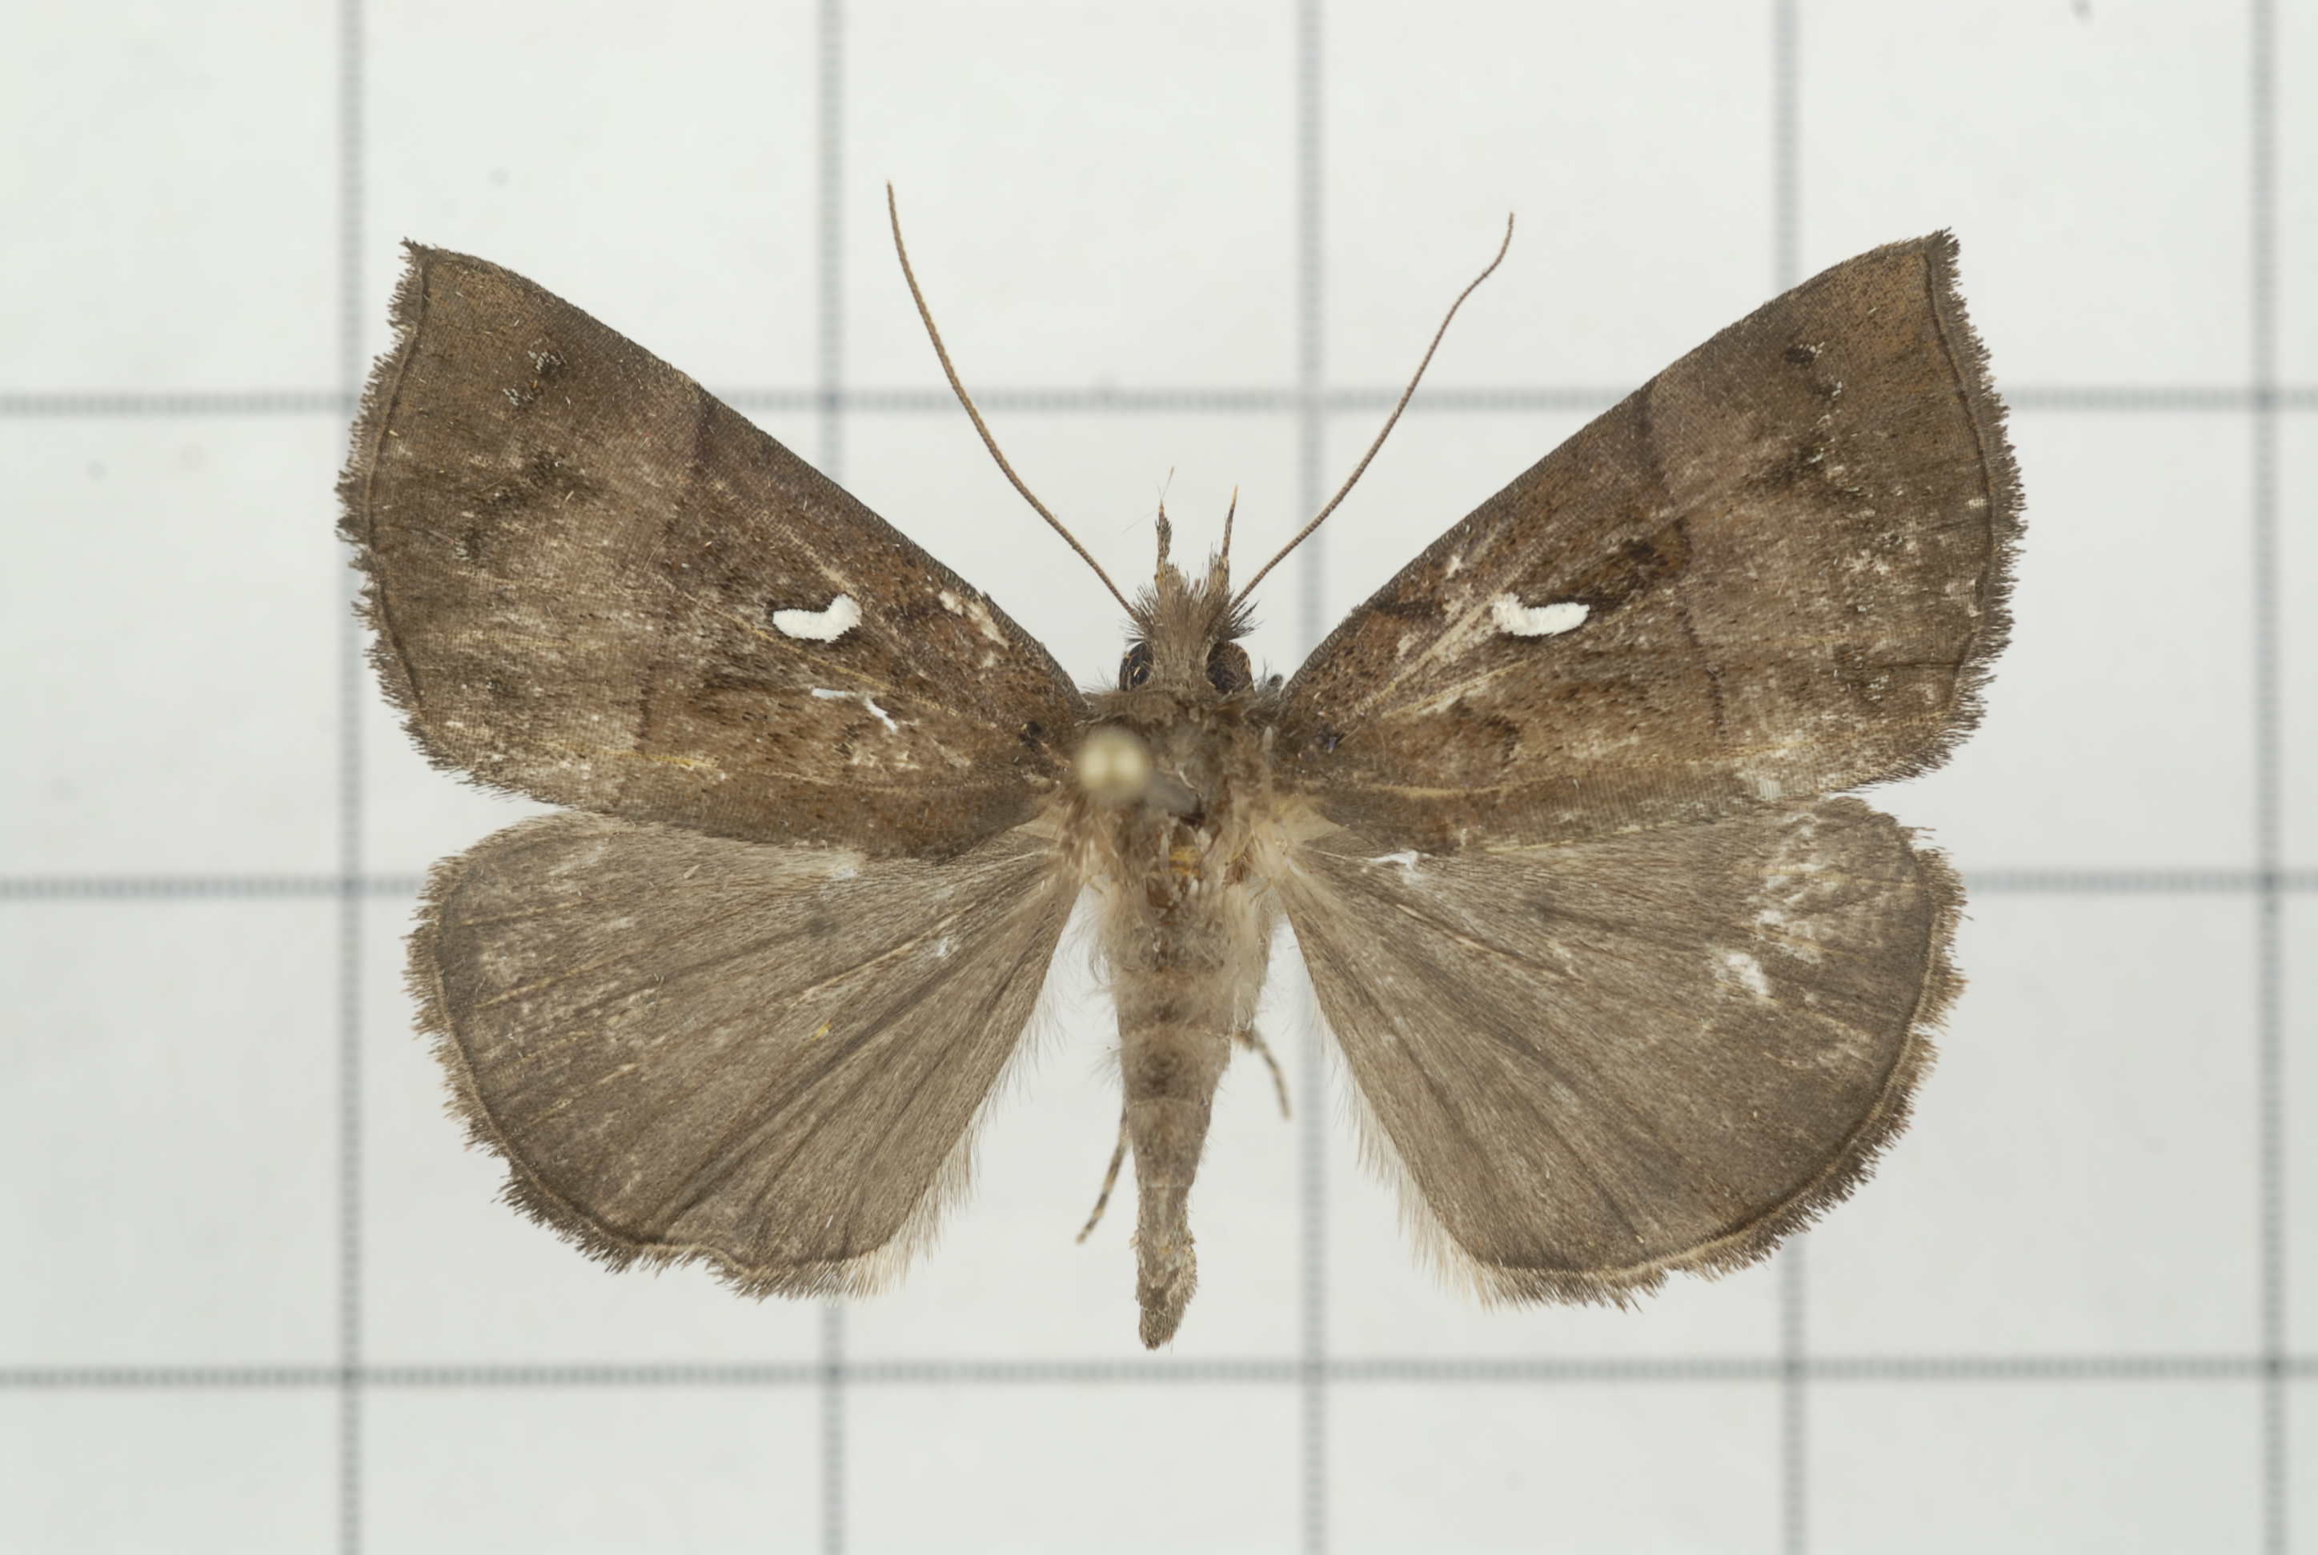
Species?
Hypena albopunctalis
